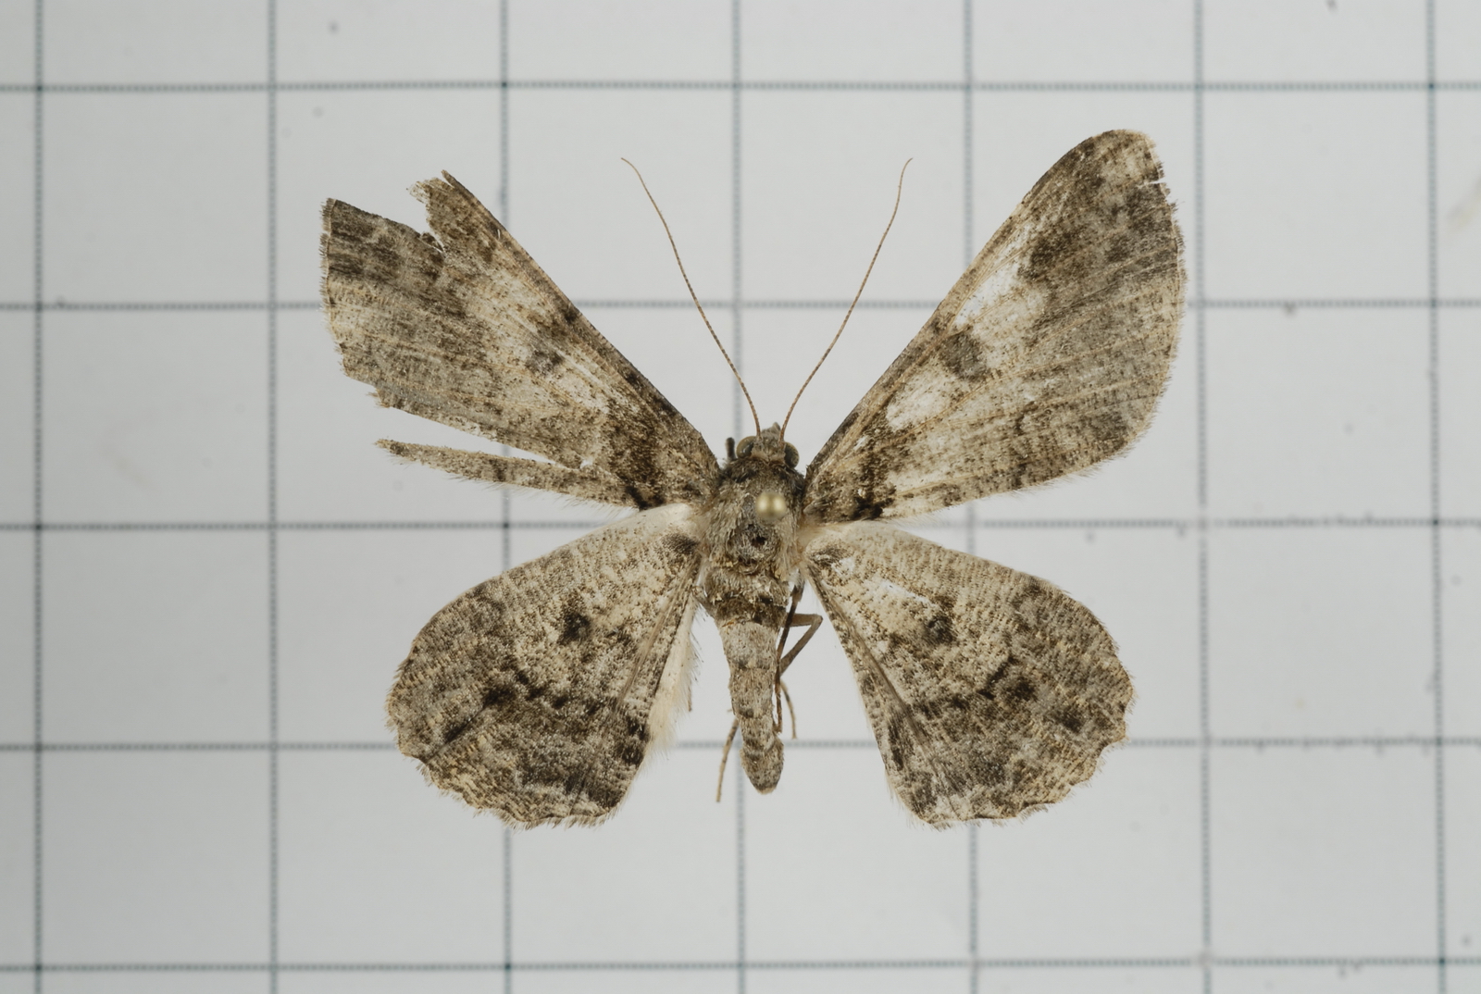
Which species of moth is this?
Cleora alienaria
